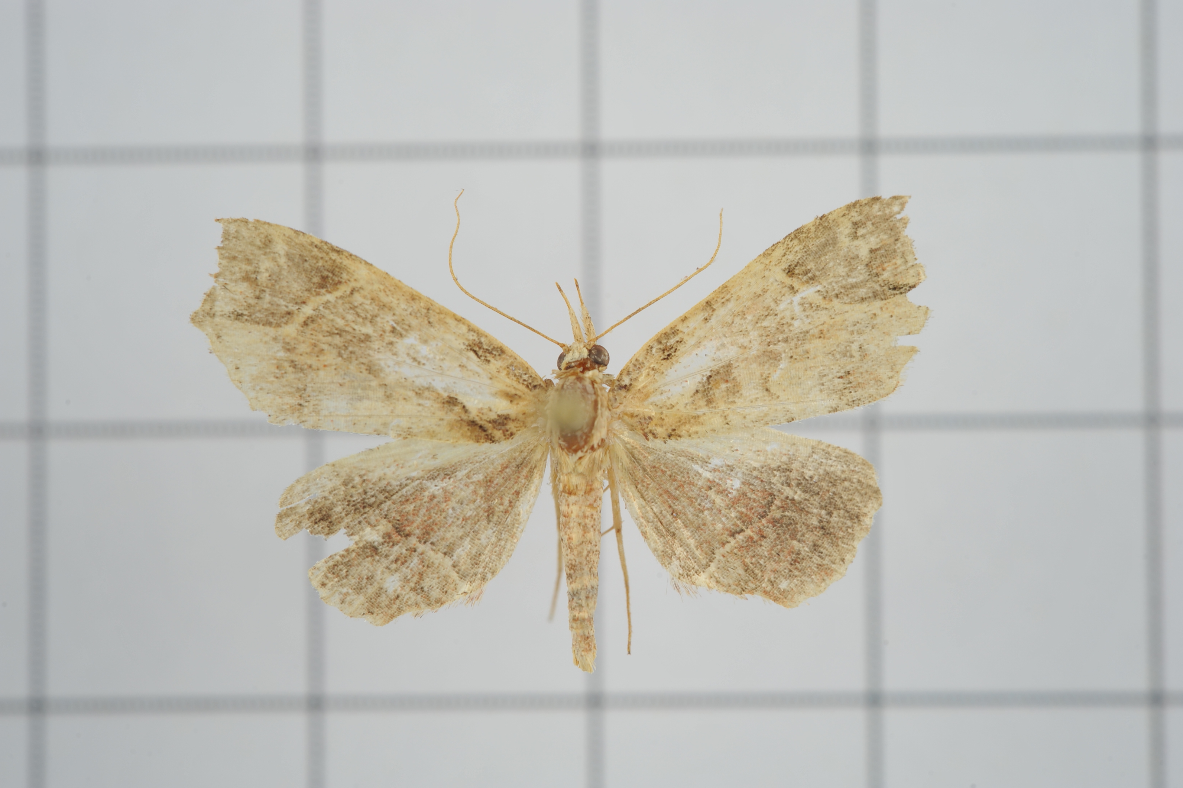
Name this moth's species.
Parolulis renalis
